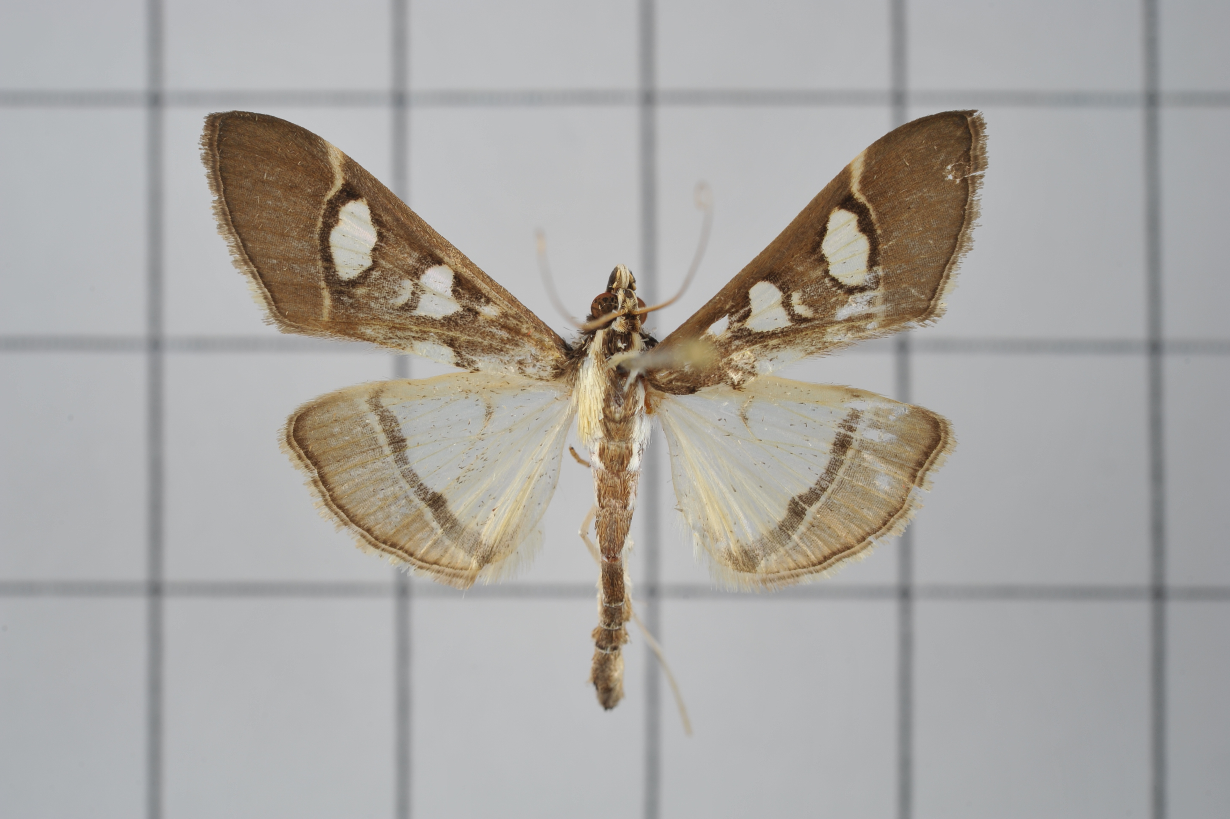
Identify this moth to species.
Glyphodes chilka
